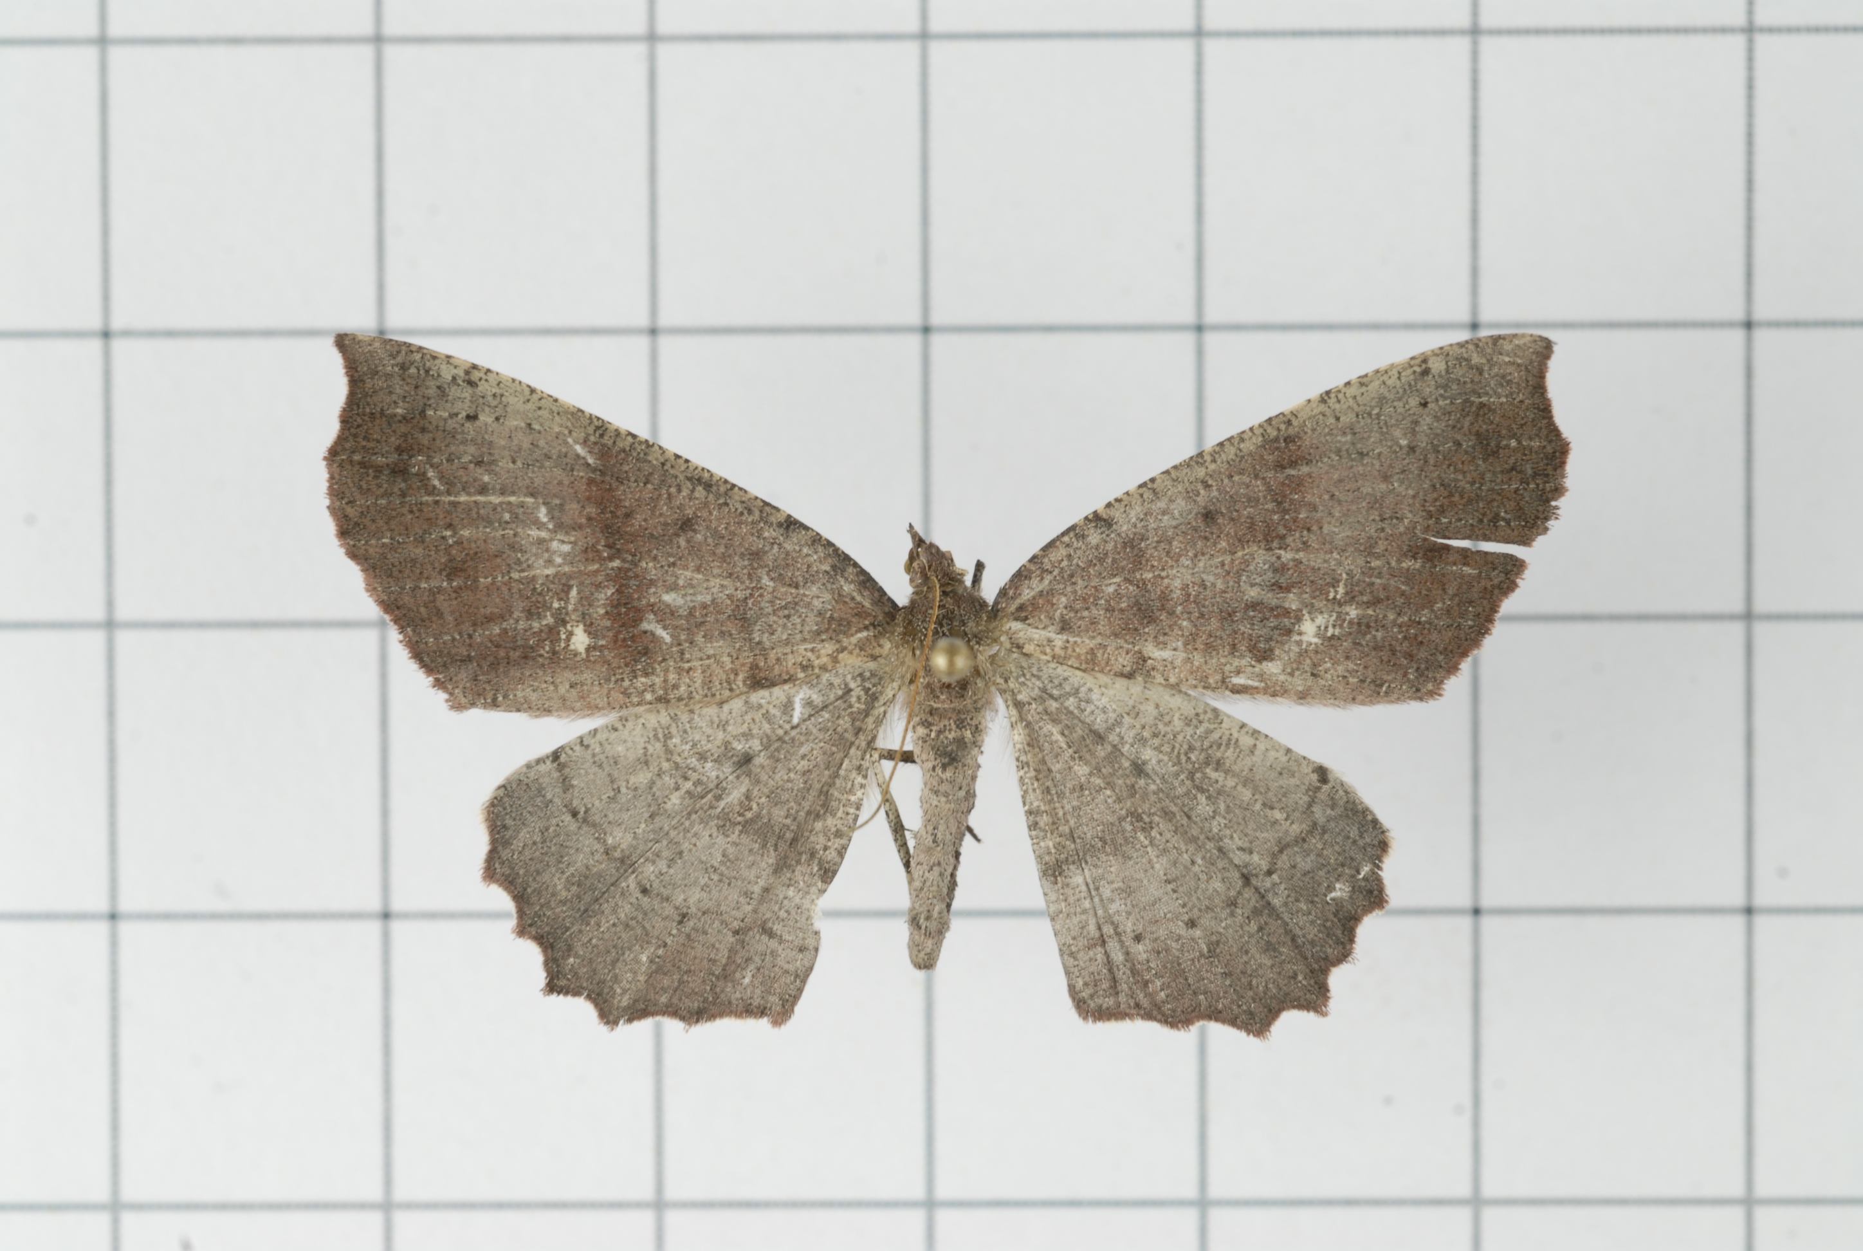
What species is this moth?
Xerodes contiguaria
